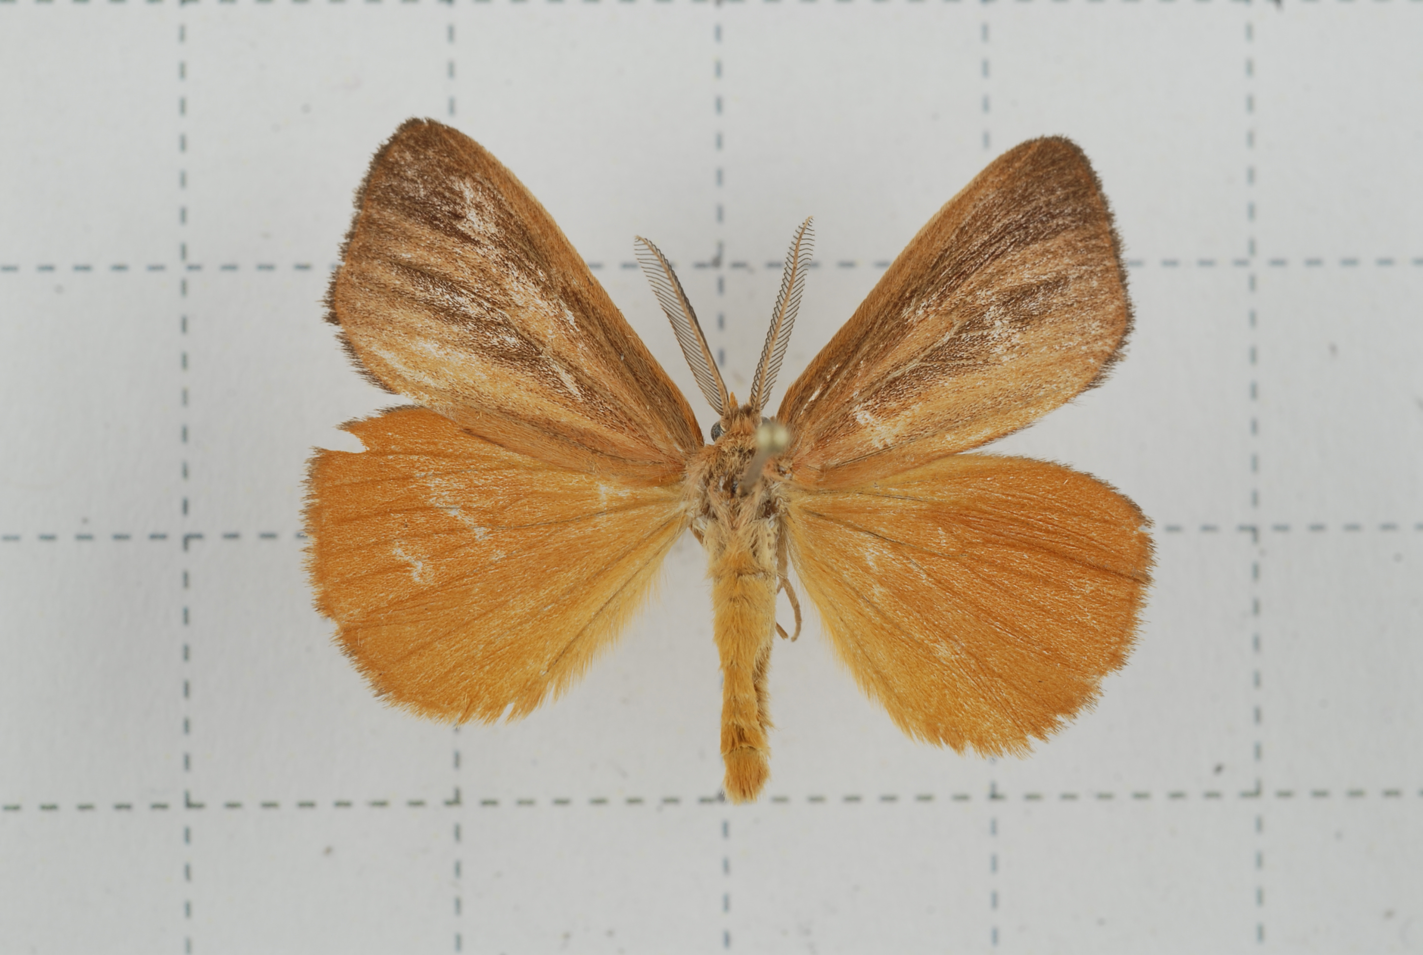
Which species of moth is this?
Pantana substrigosa
